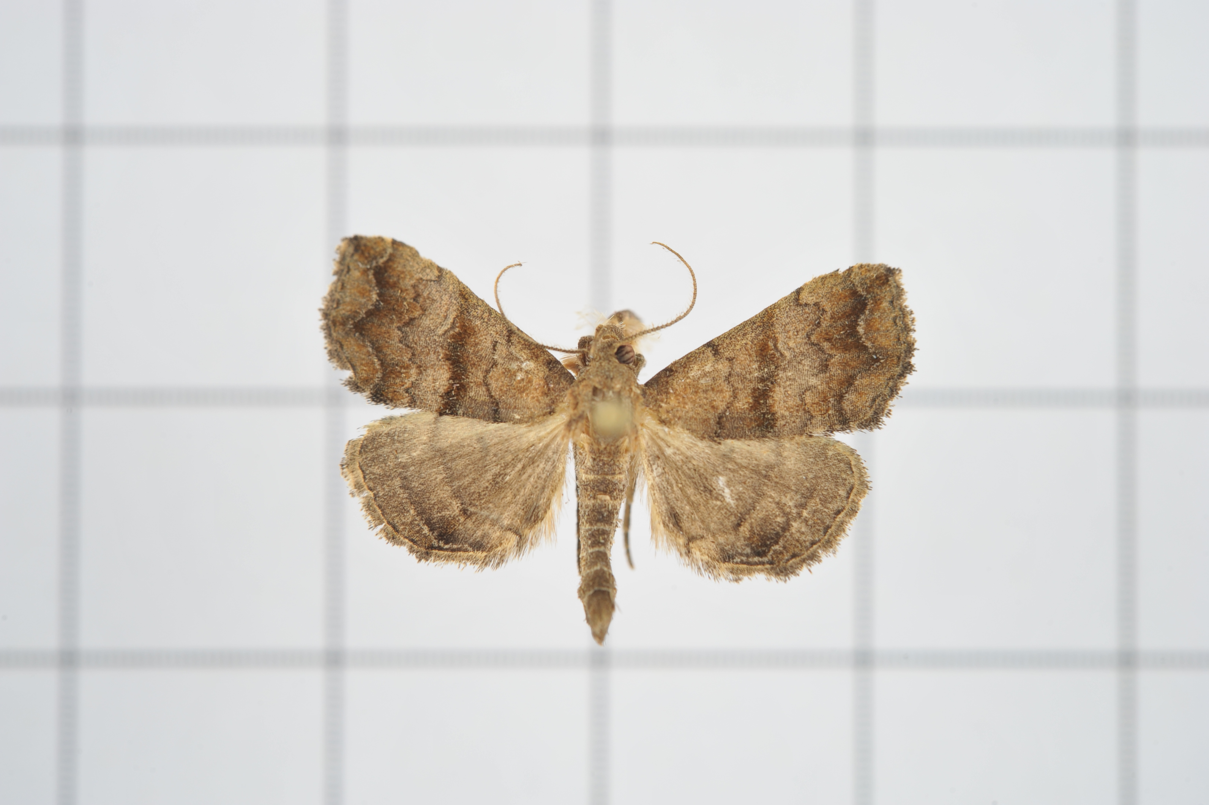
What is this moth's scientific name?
Hipoepa fractalis
